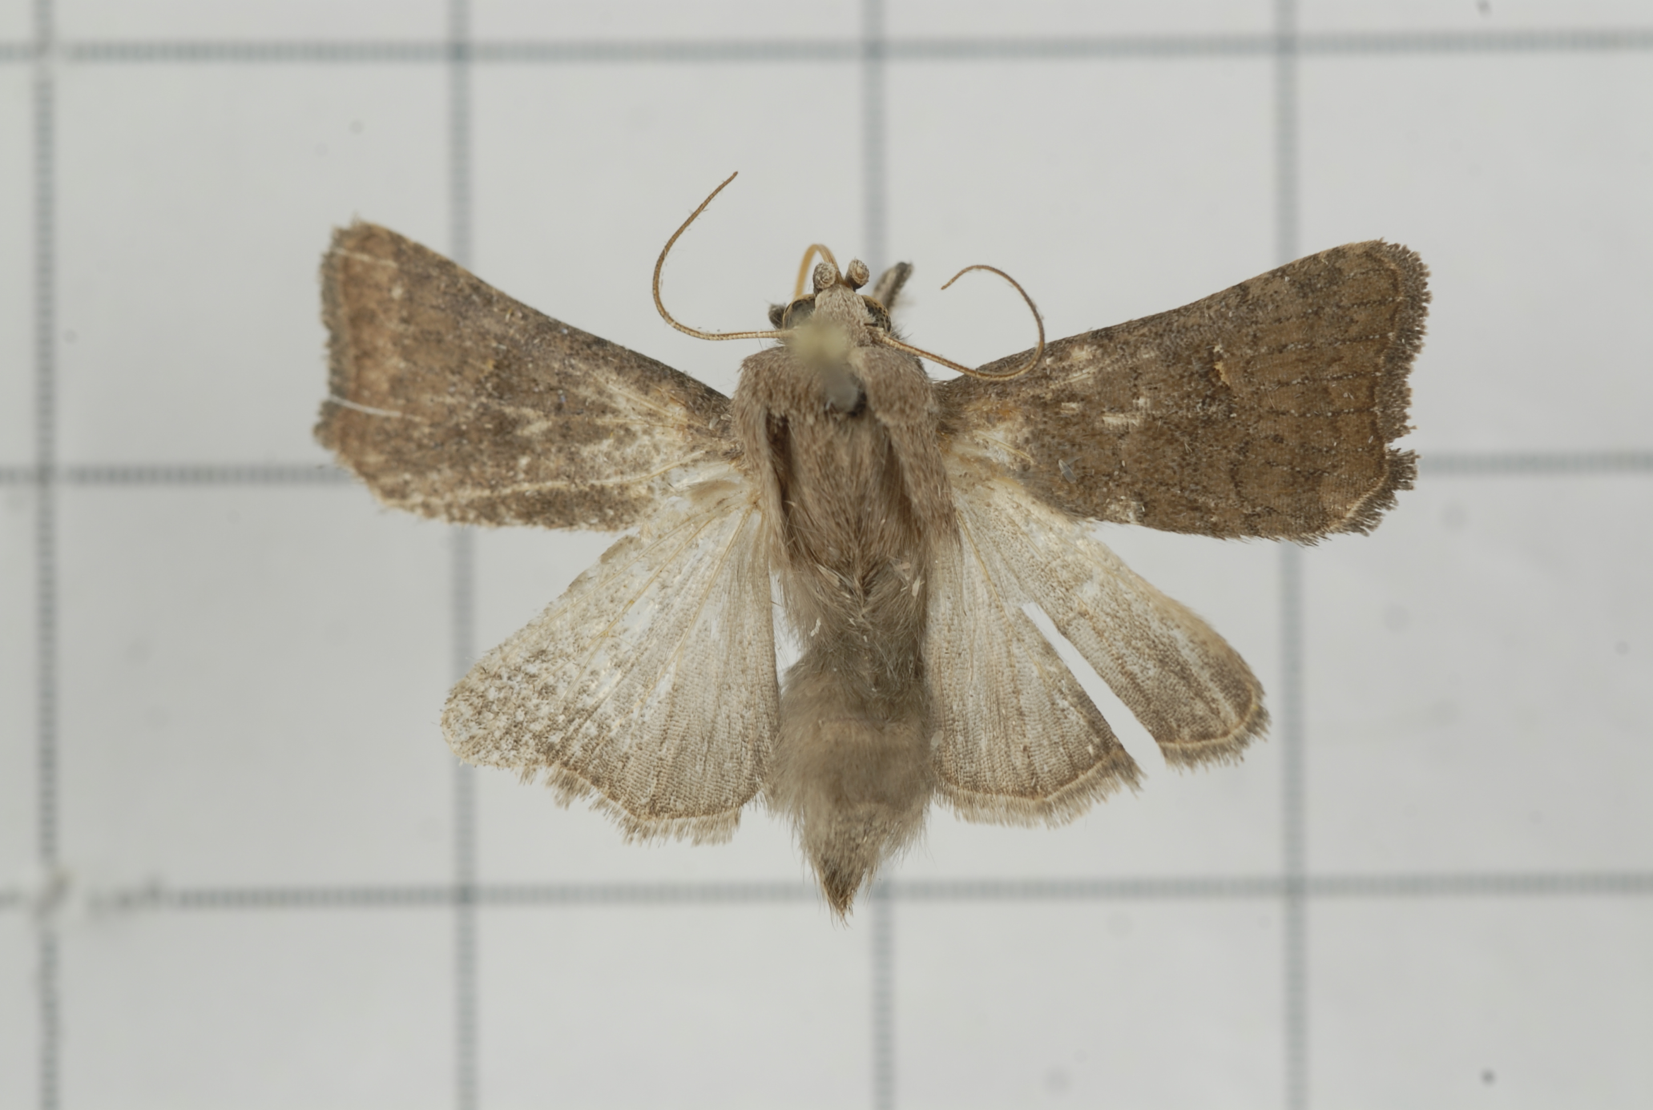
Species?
Proxenus stellata
